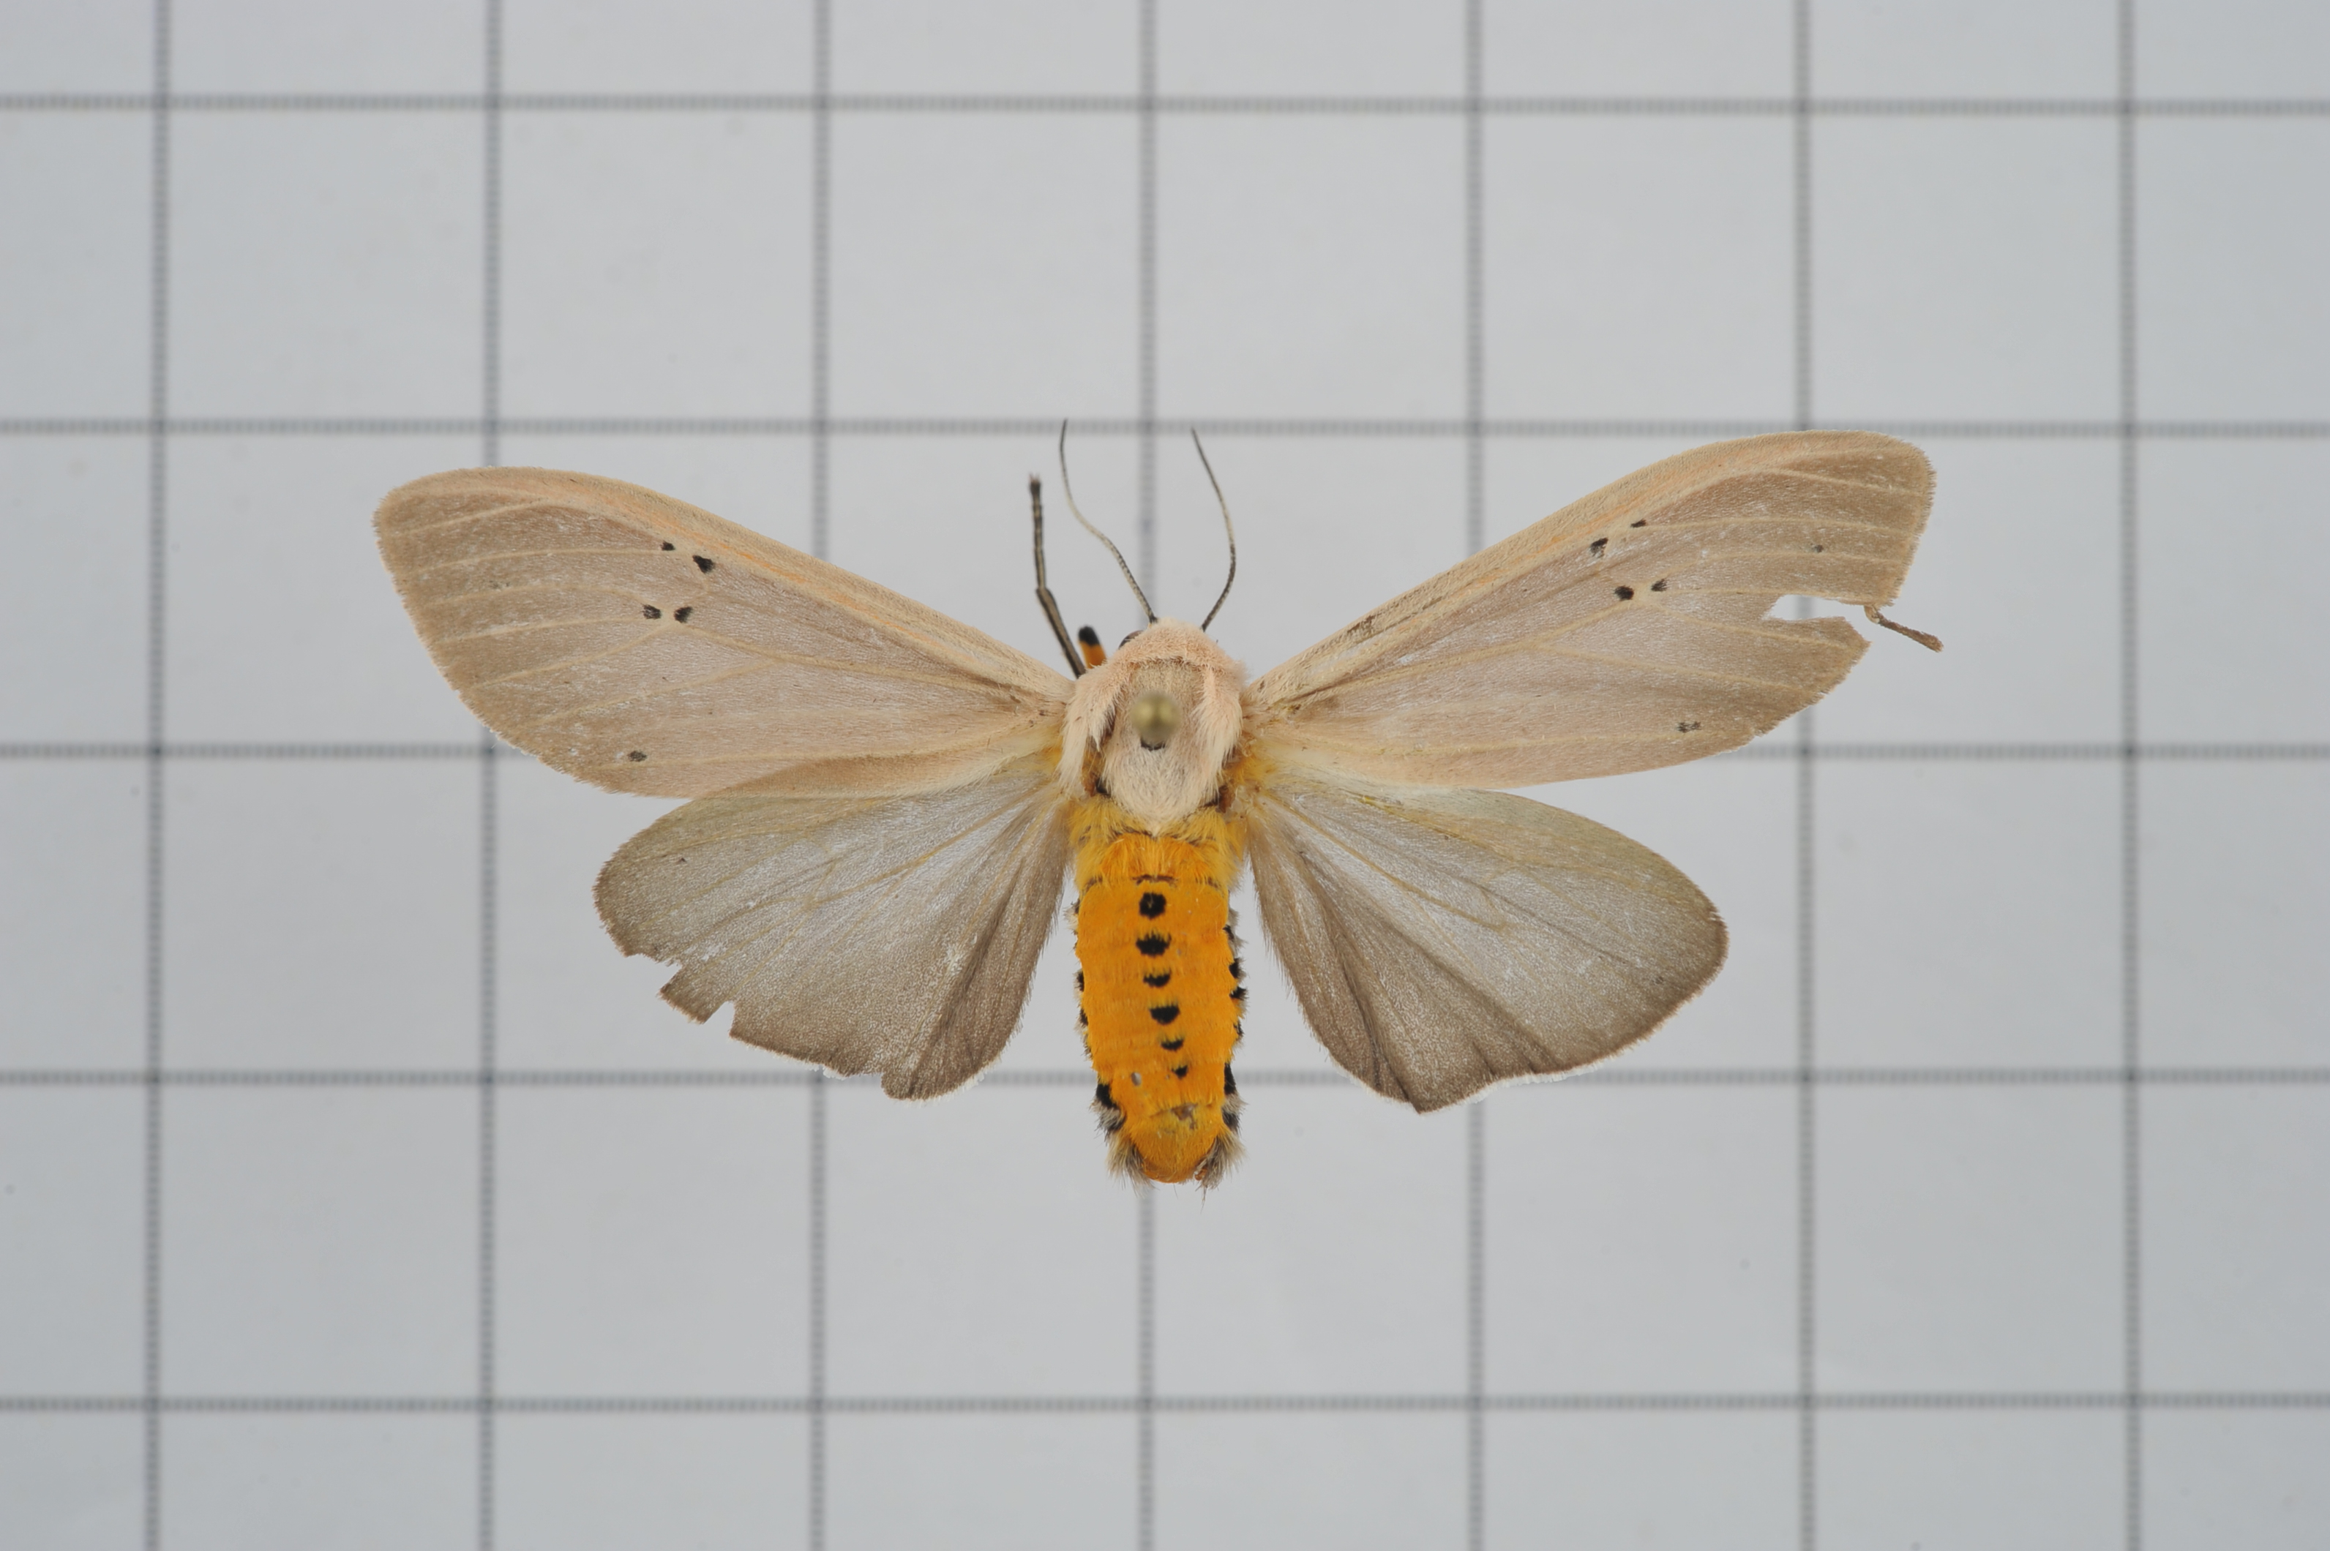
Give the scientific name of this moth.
Creatonotos transiens koni
